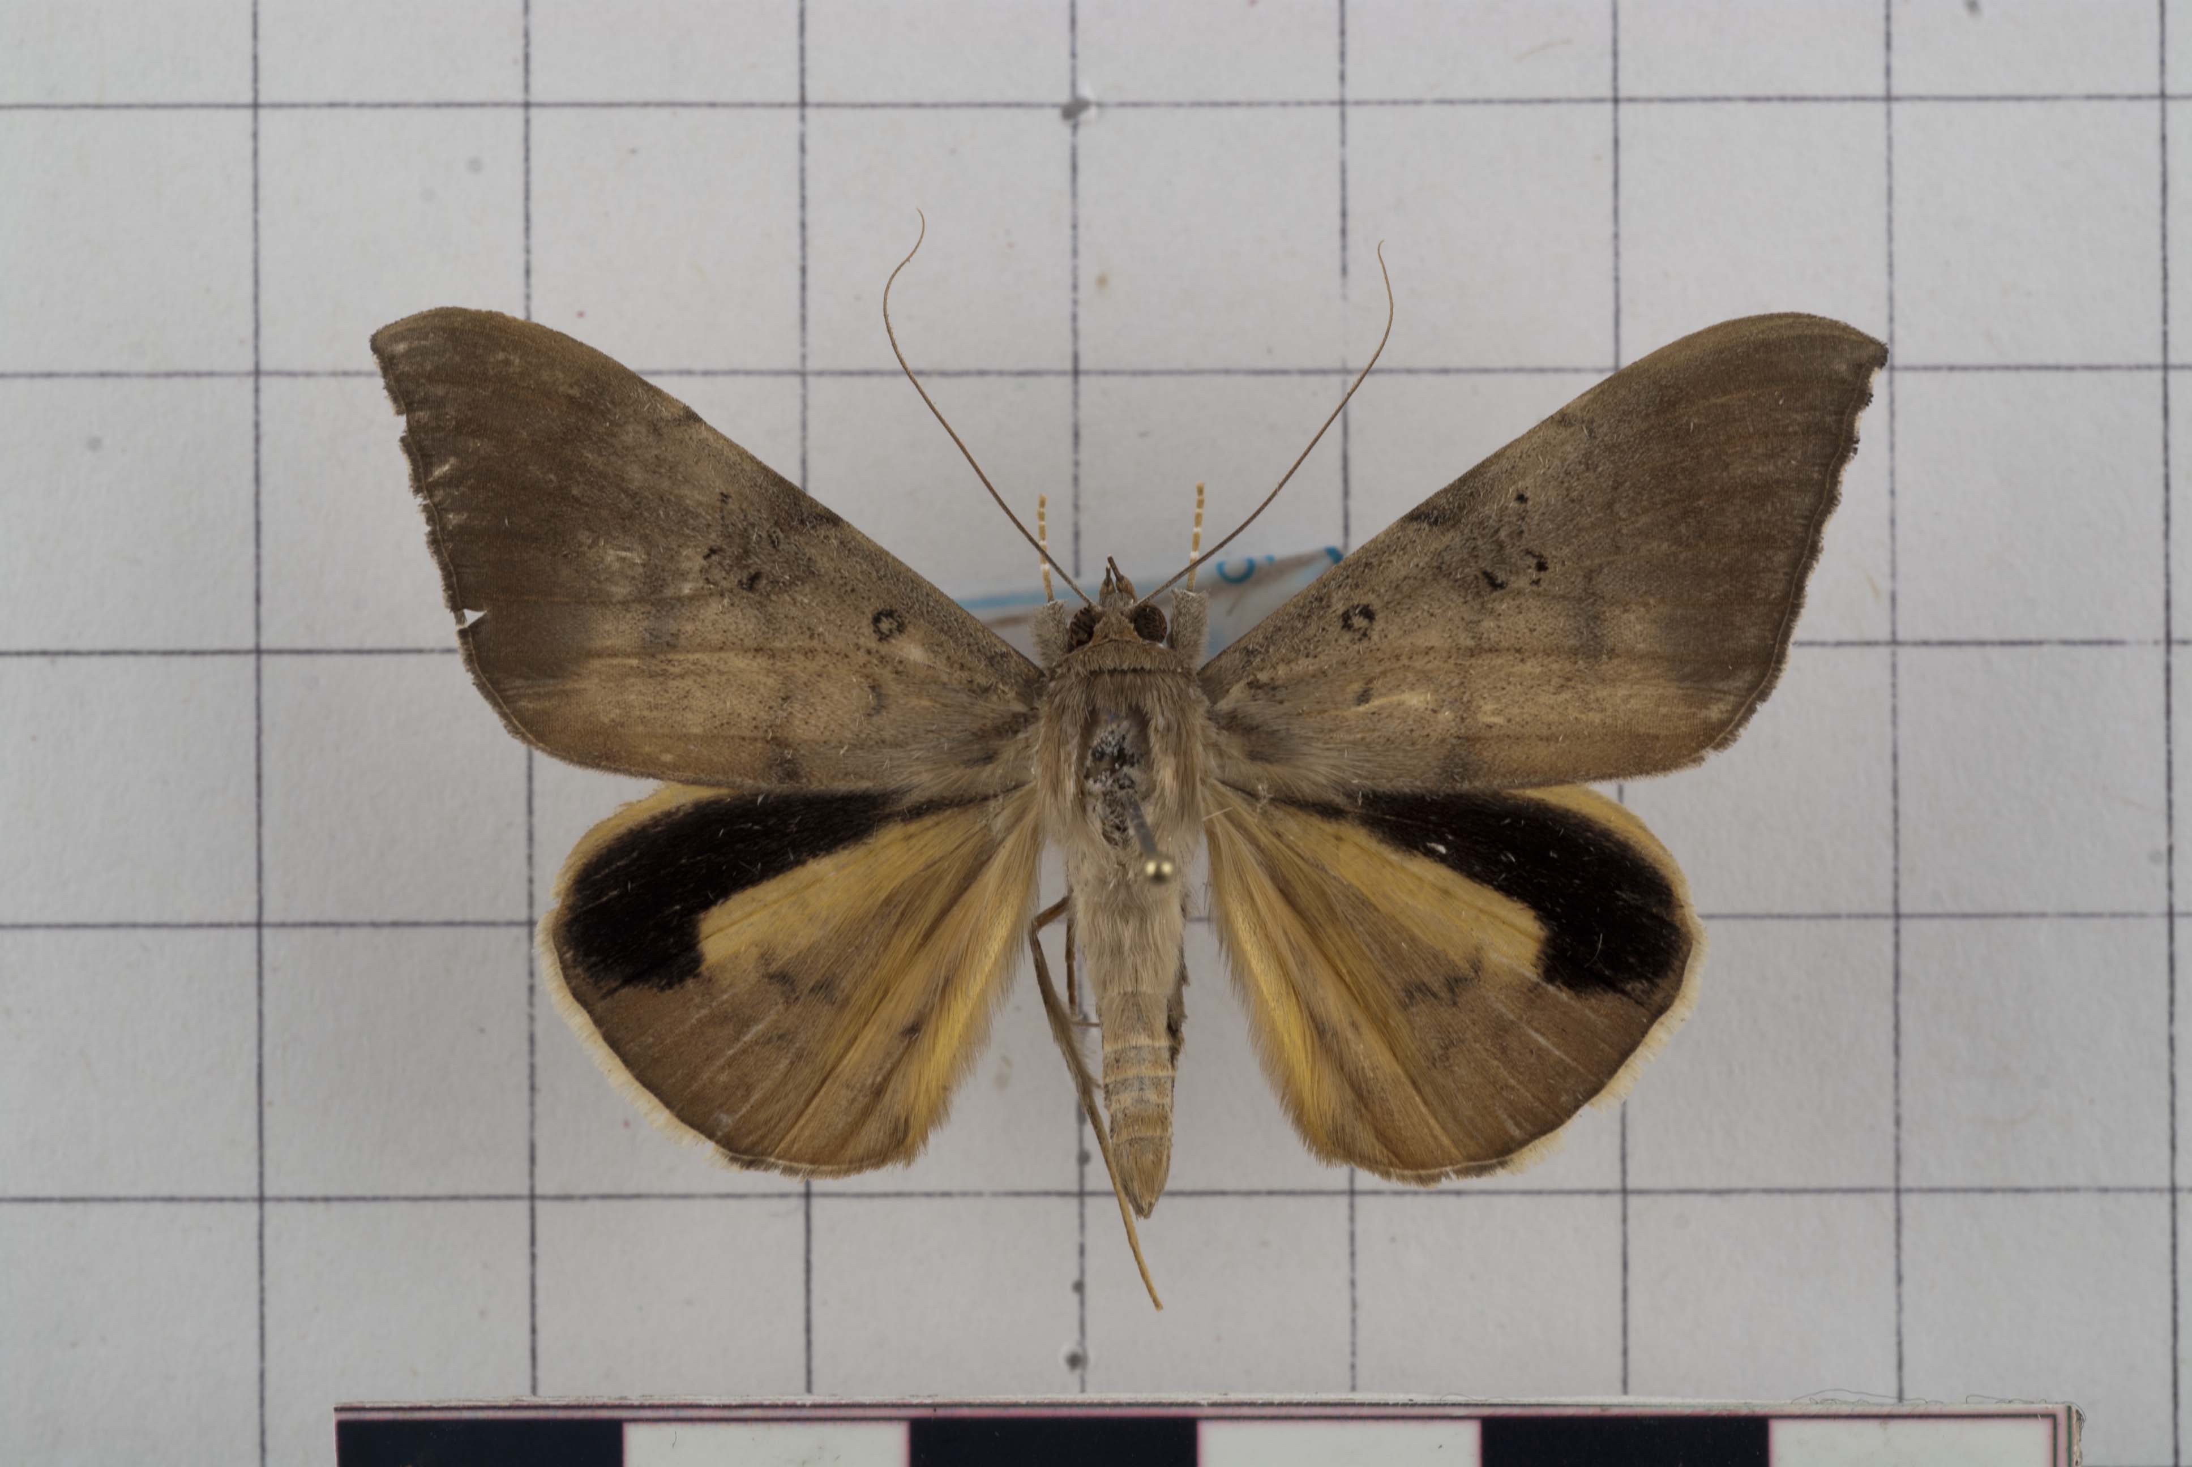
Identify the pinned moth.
Oxyodes scrobiculata
